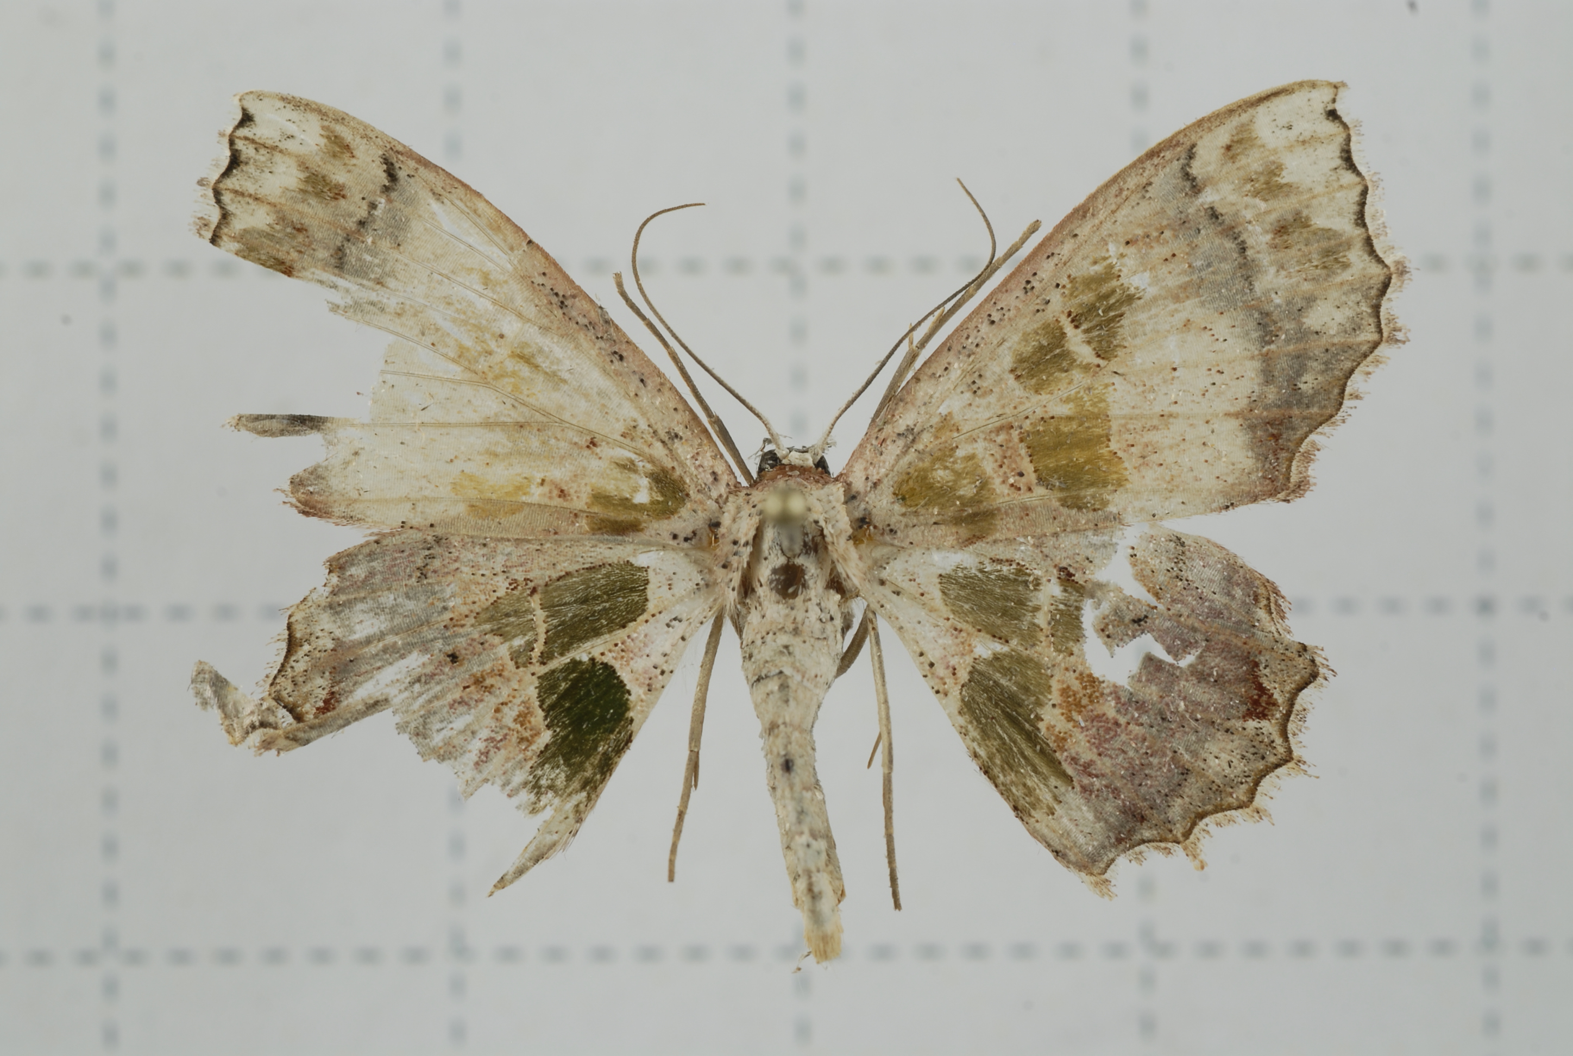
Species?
Antitrygodes divisaria perturbata
